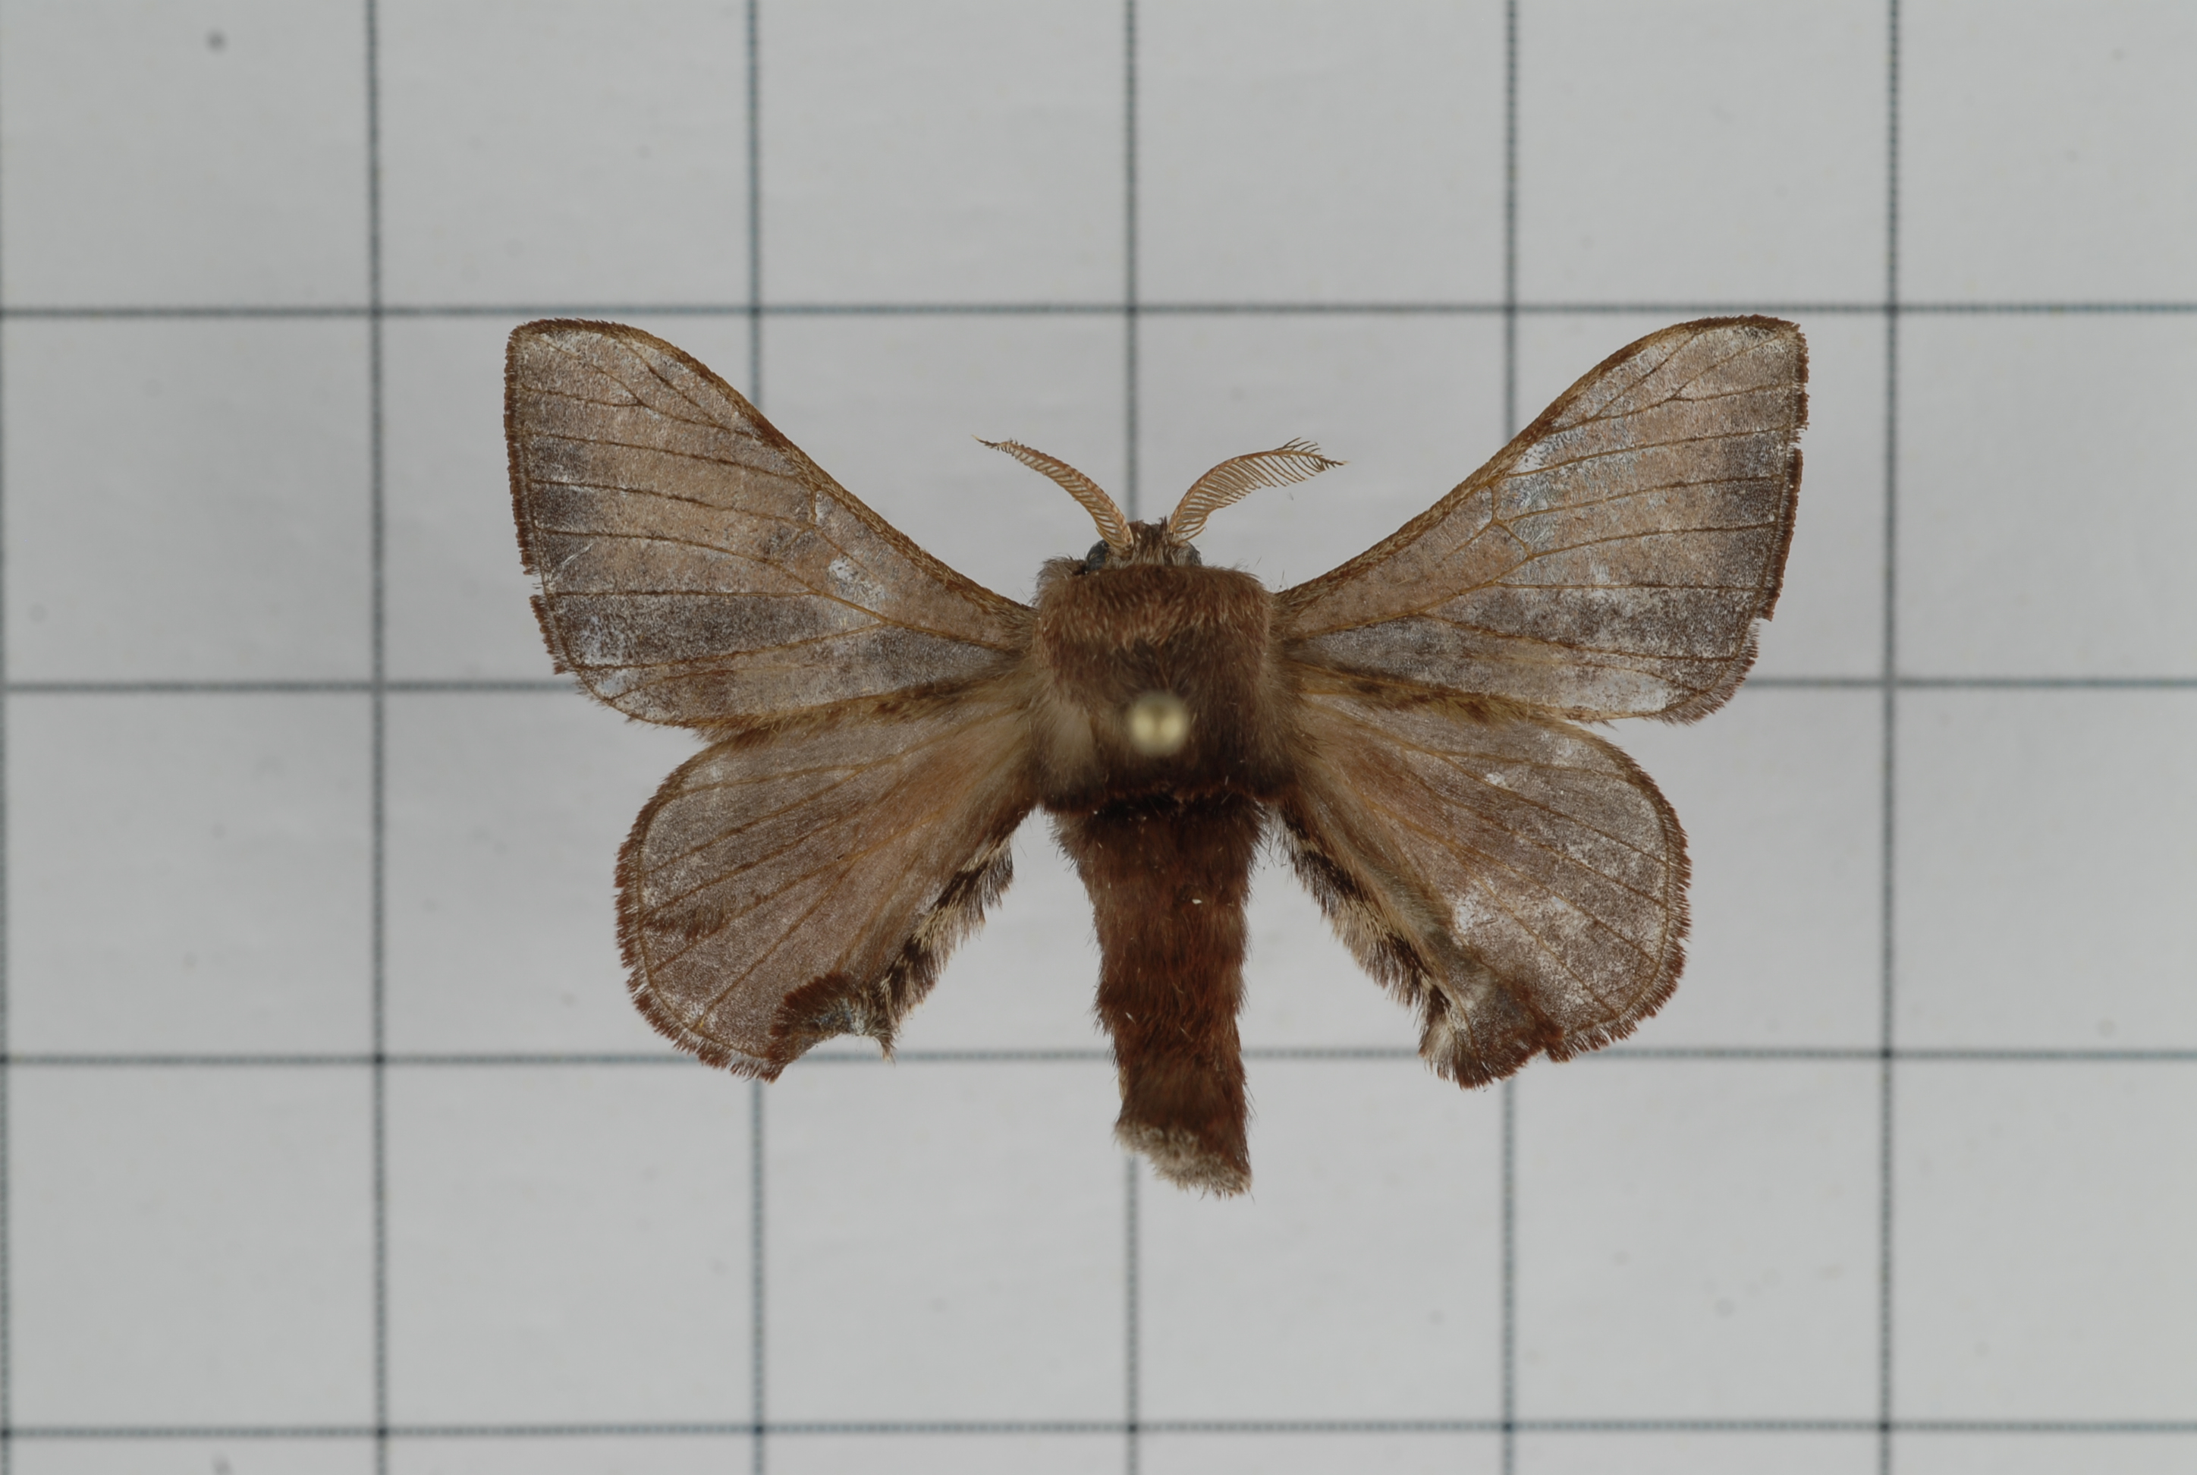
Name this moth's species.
Triuncina brunnea
